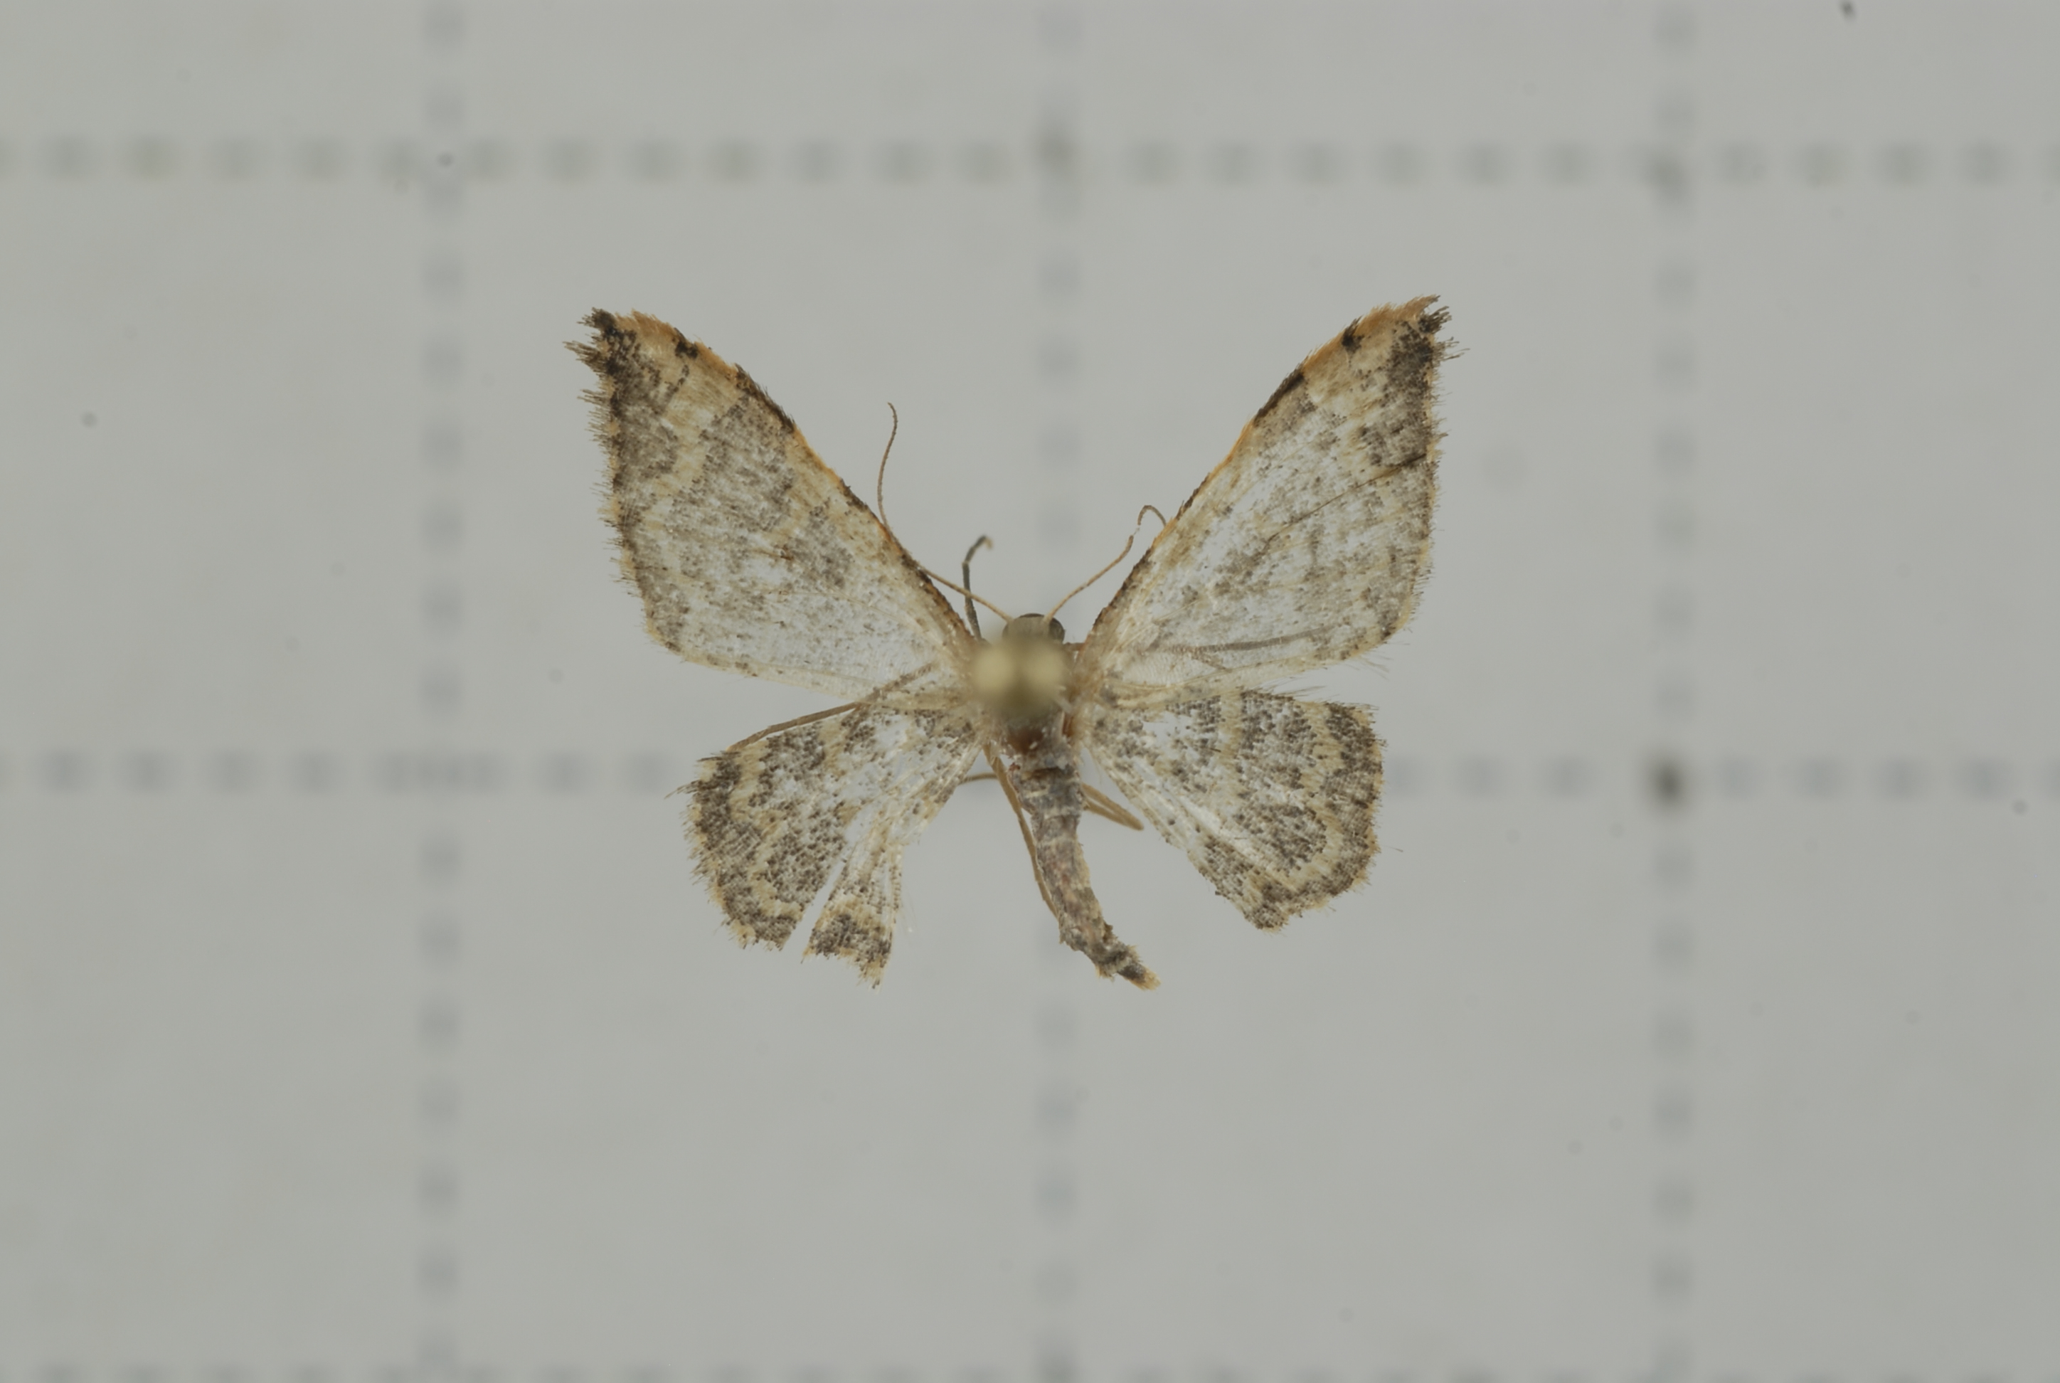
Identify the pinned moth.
Idaea costiguttata
